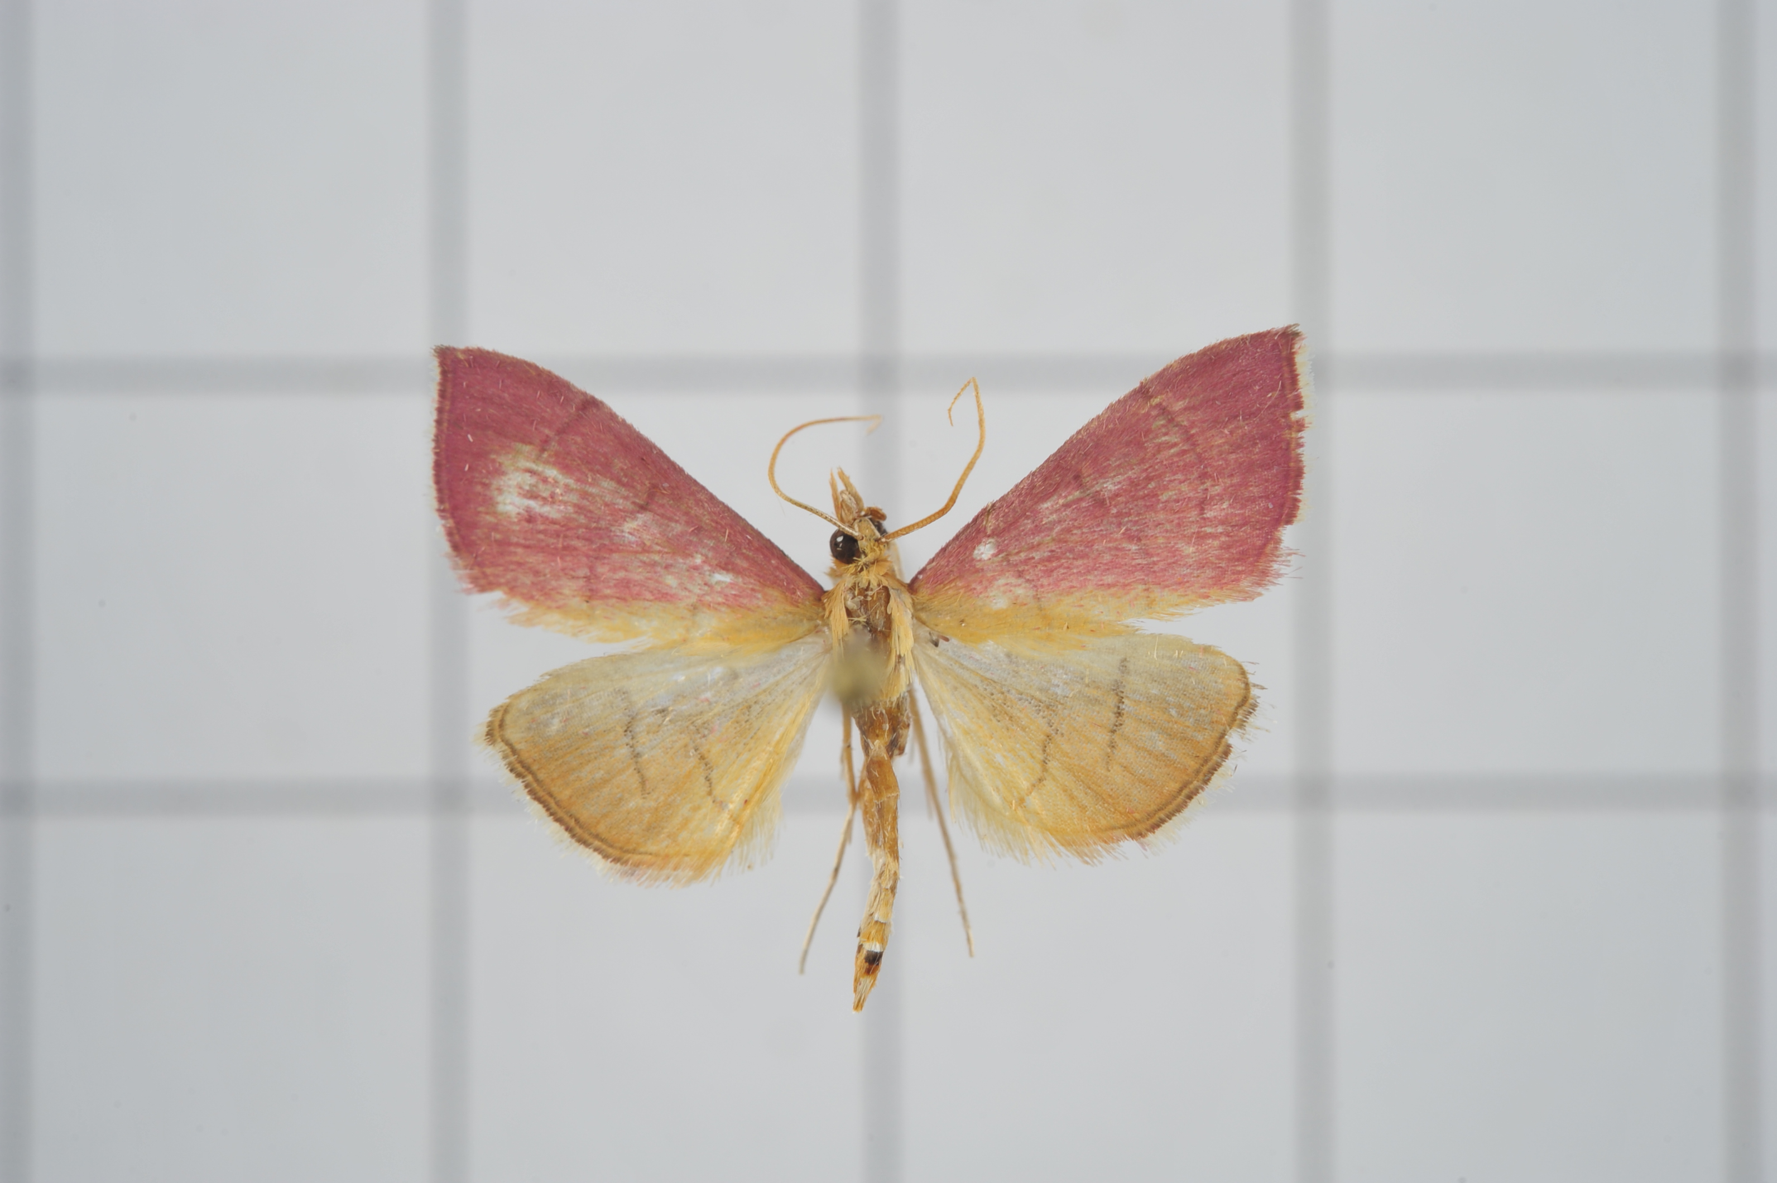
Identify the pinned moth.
Ecpyrrhorrhoe minnehaha
